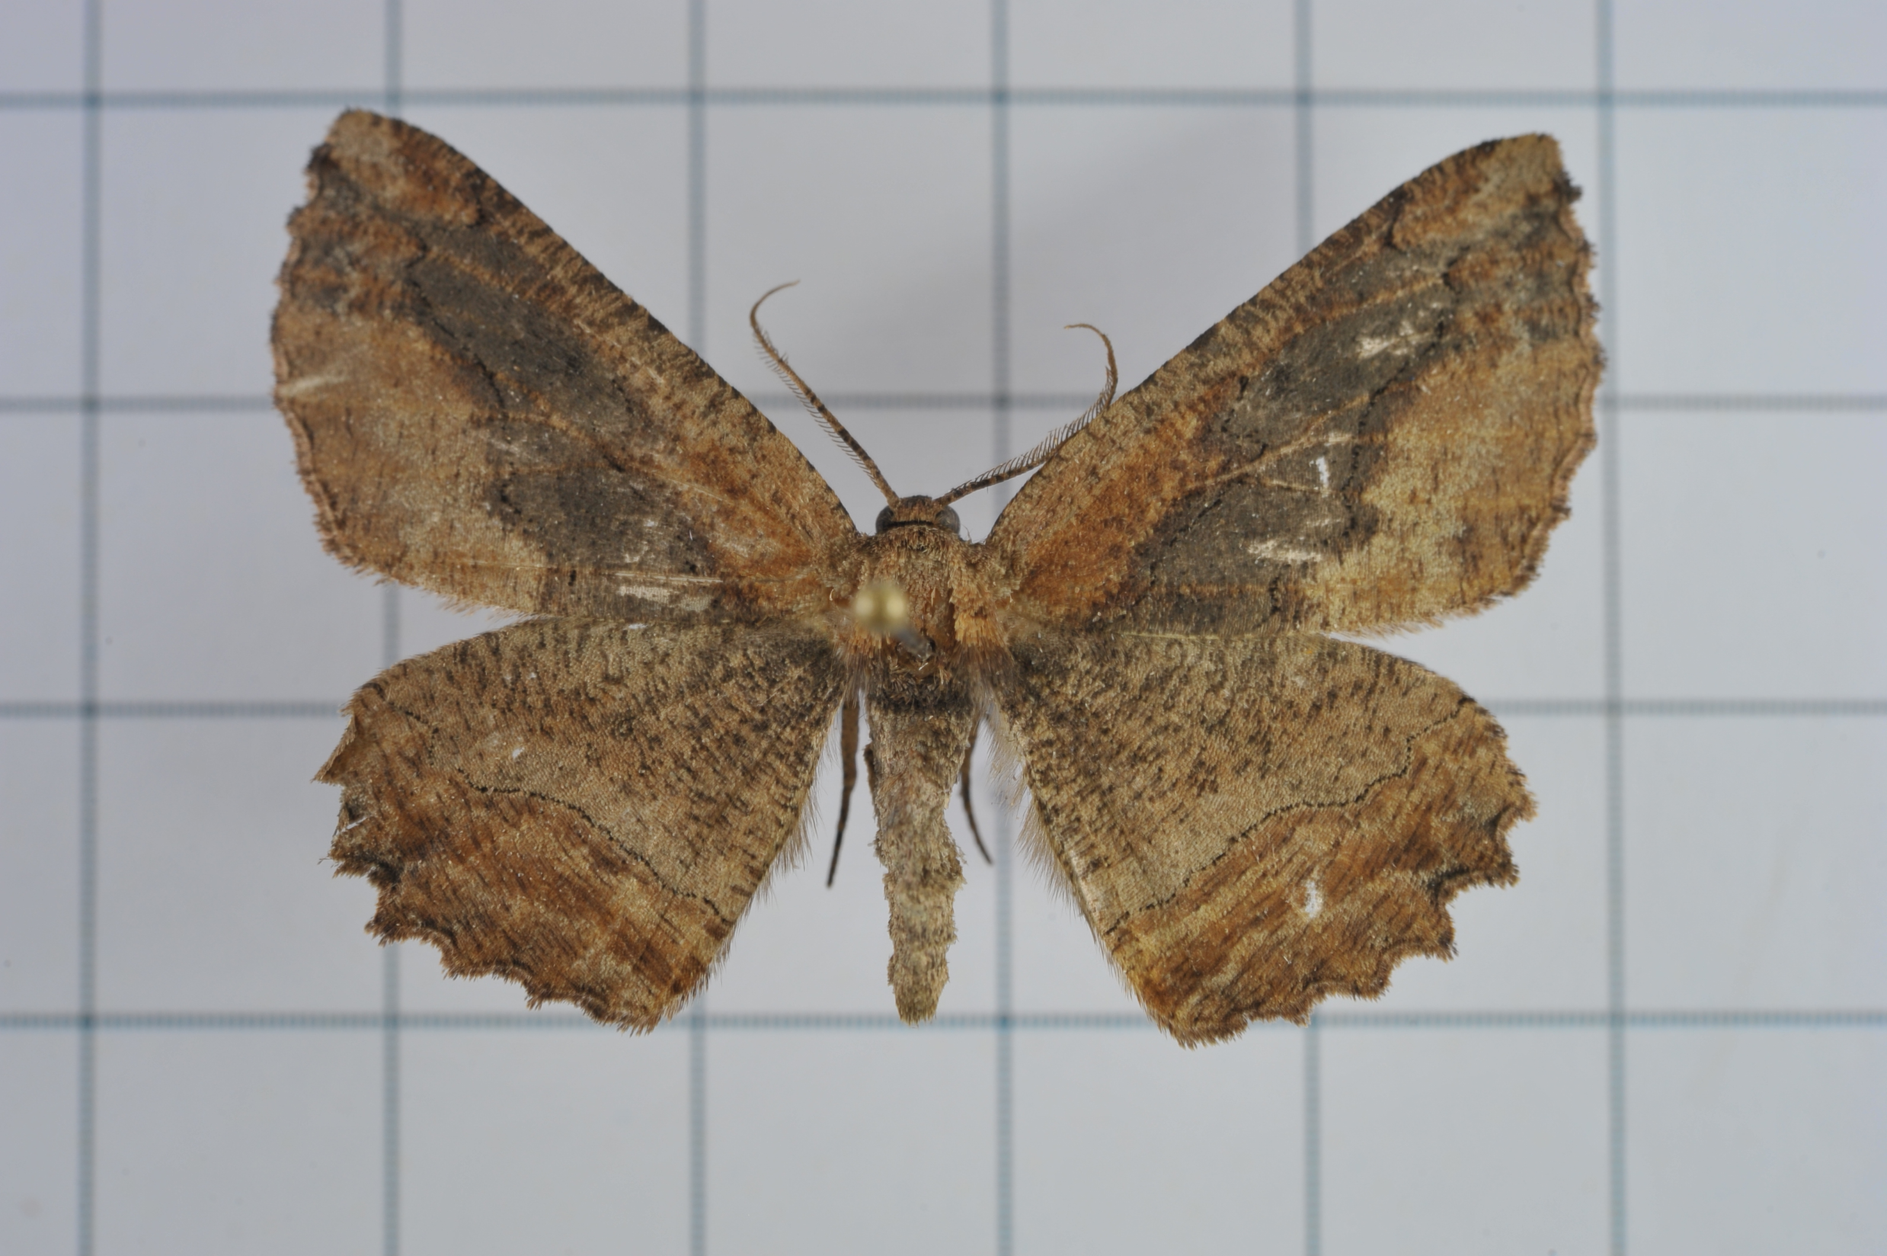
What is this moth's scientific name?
Phthonandria atrilineata cuneilinearia
